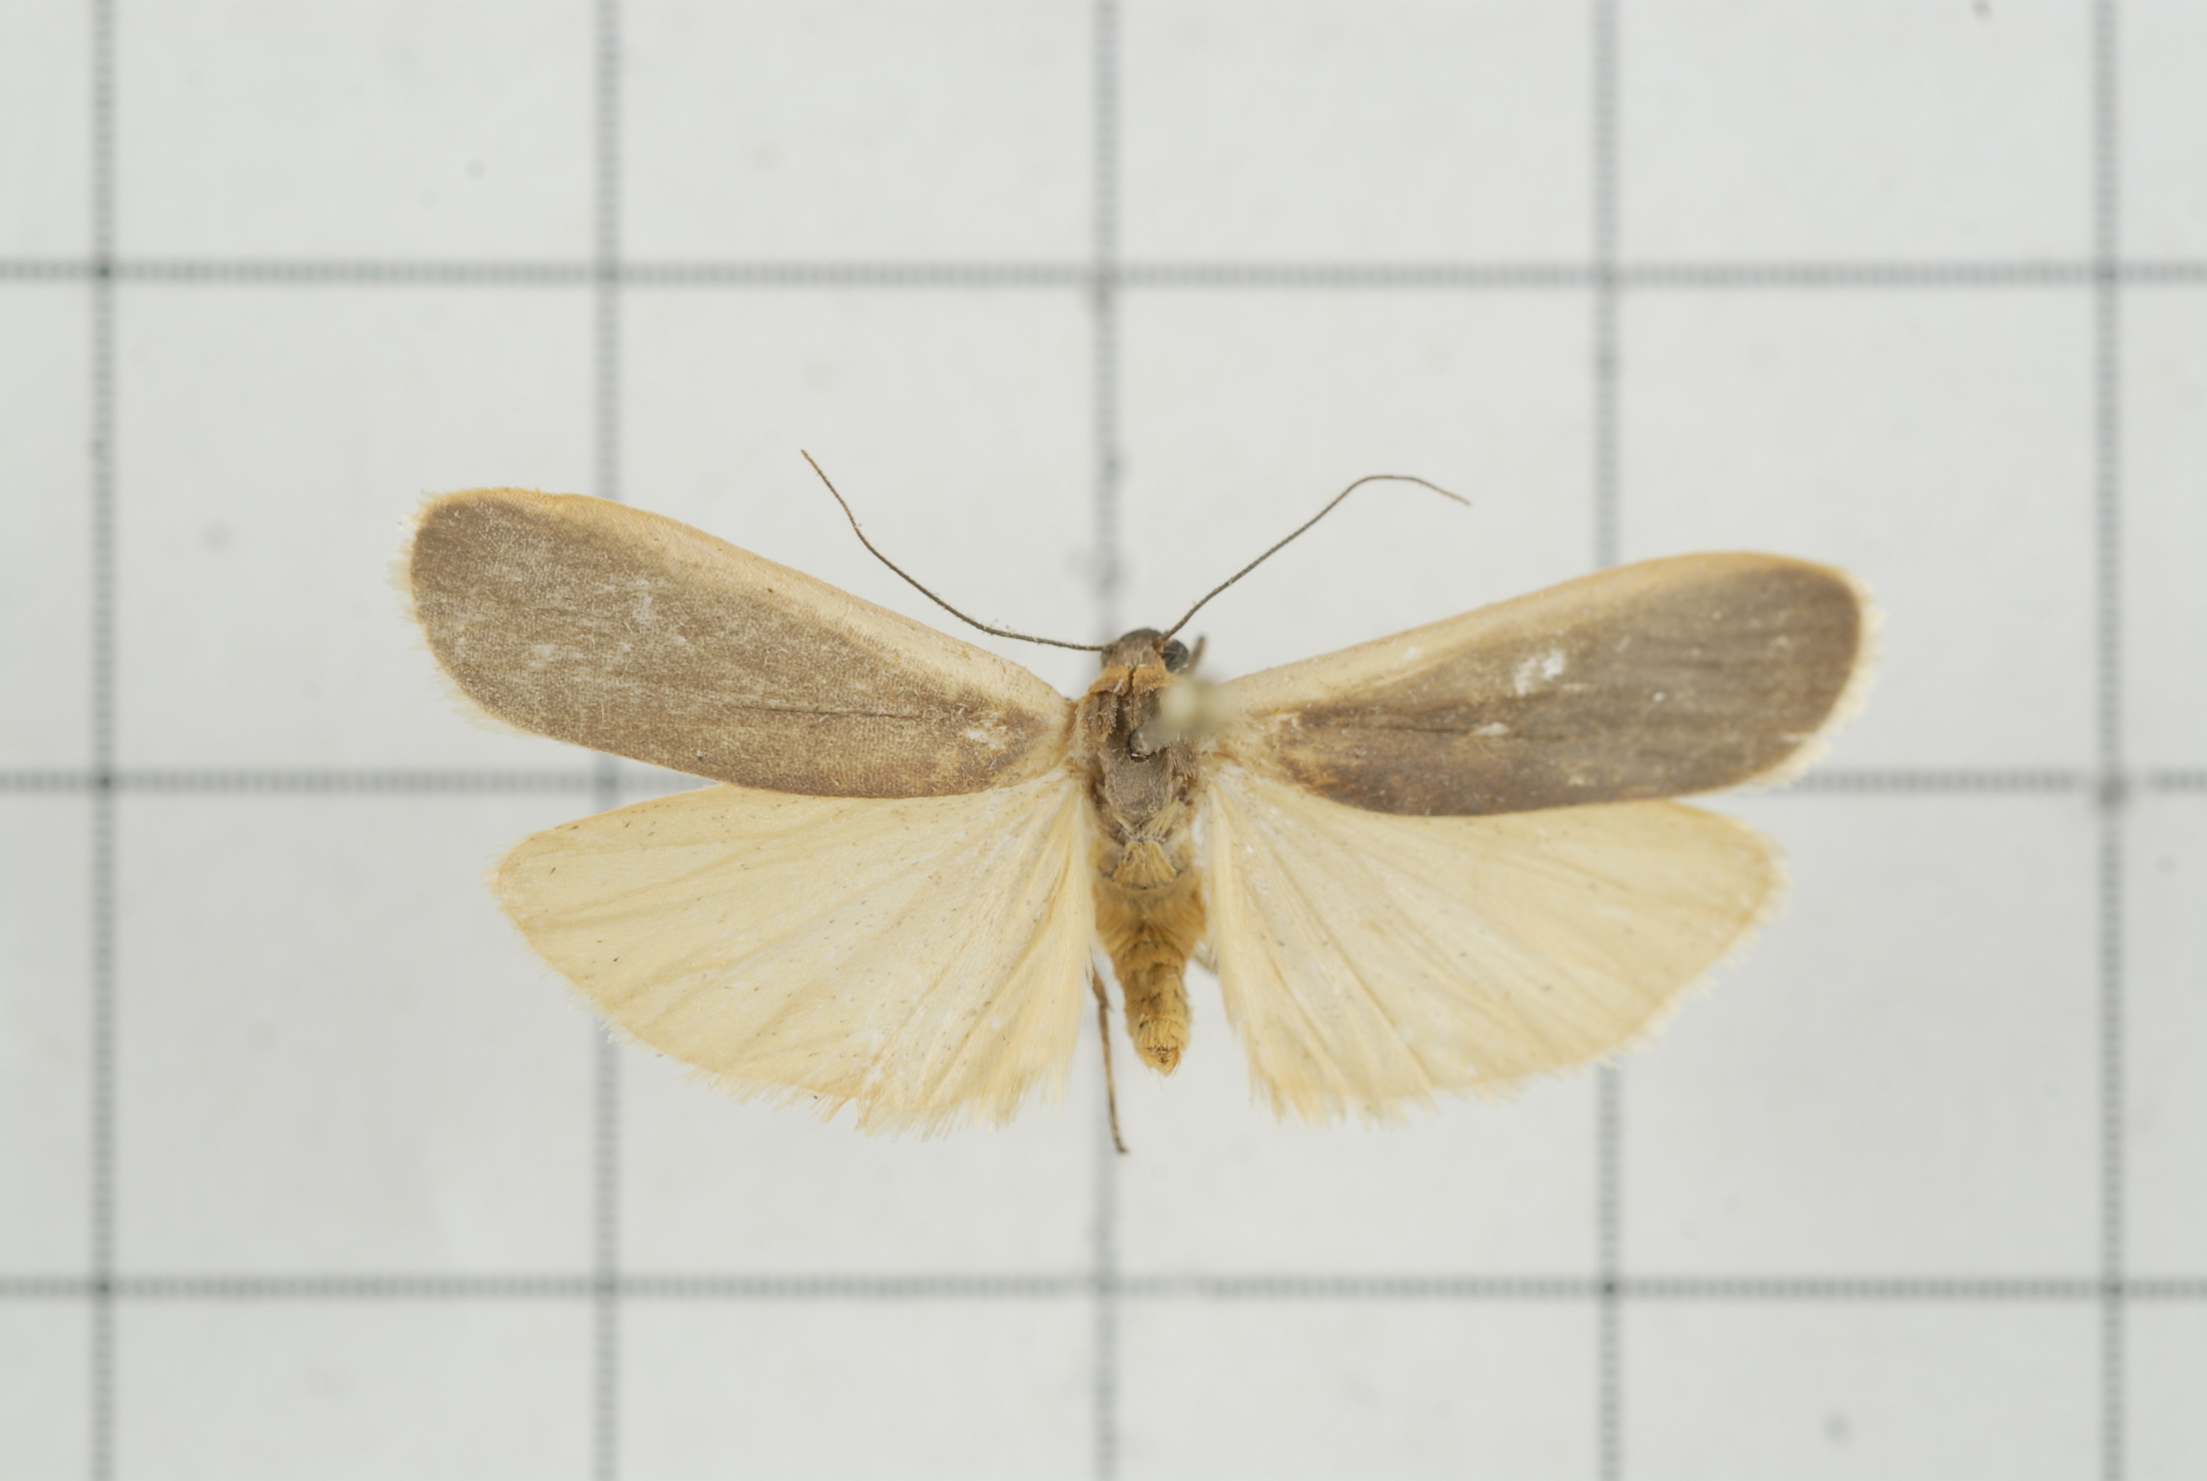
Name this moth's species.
Brunia antica
